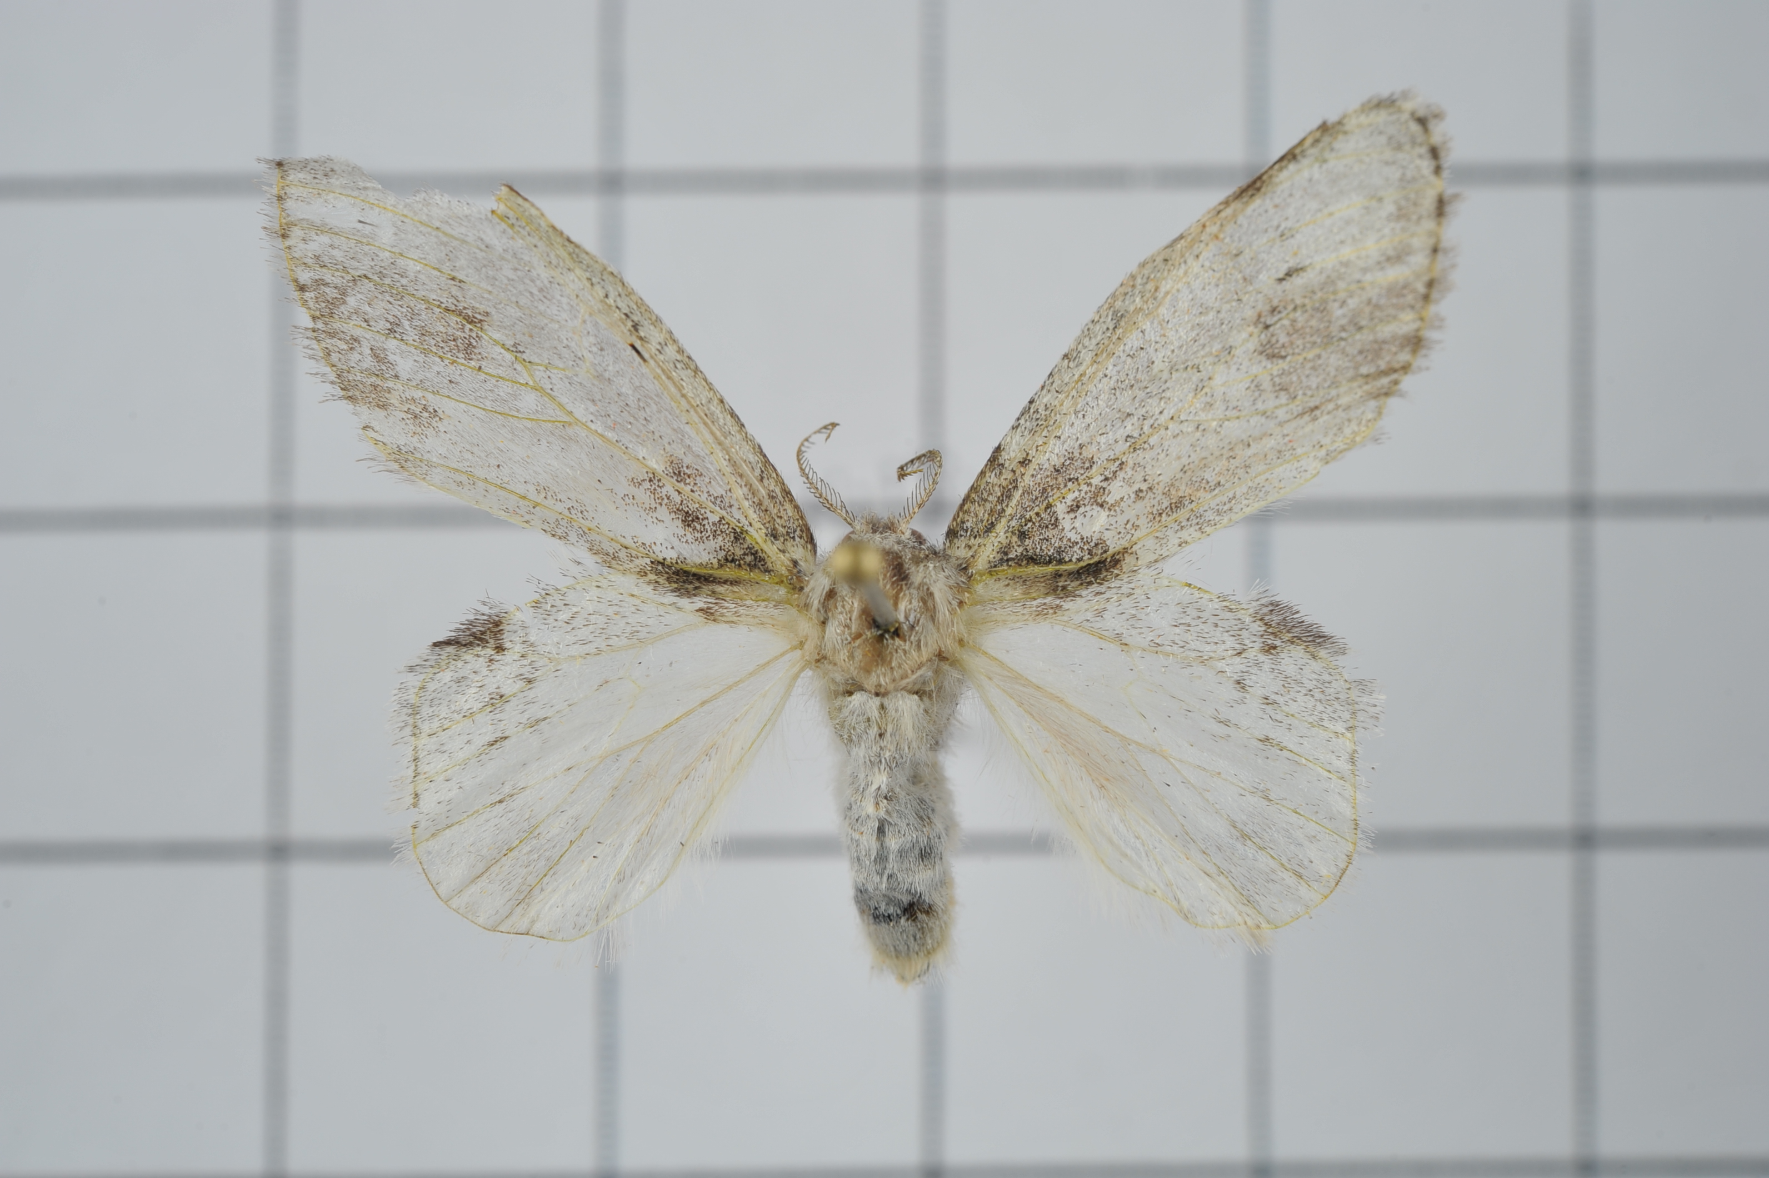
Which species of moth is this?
Liparopsis postalbida
